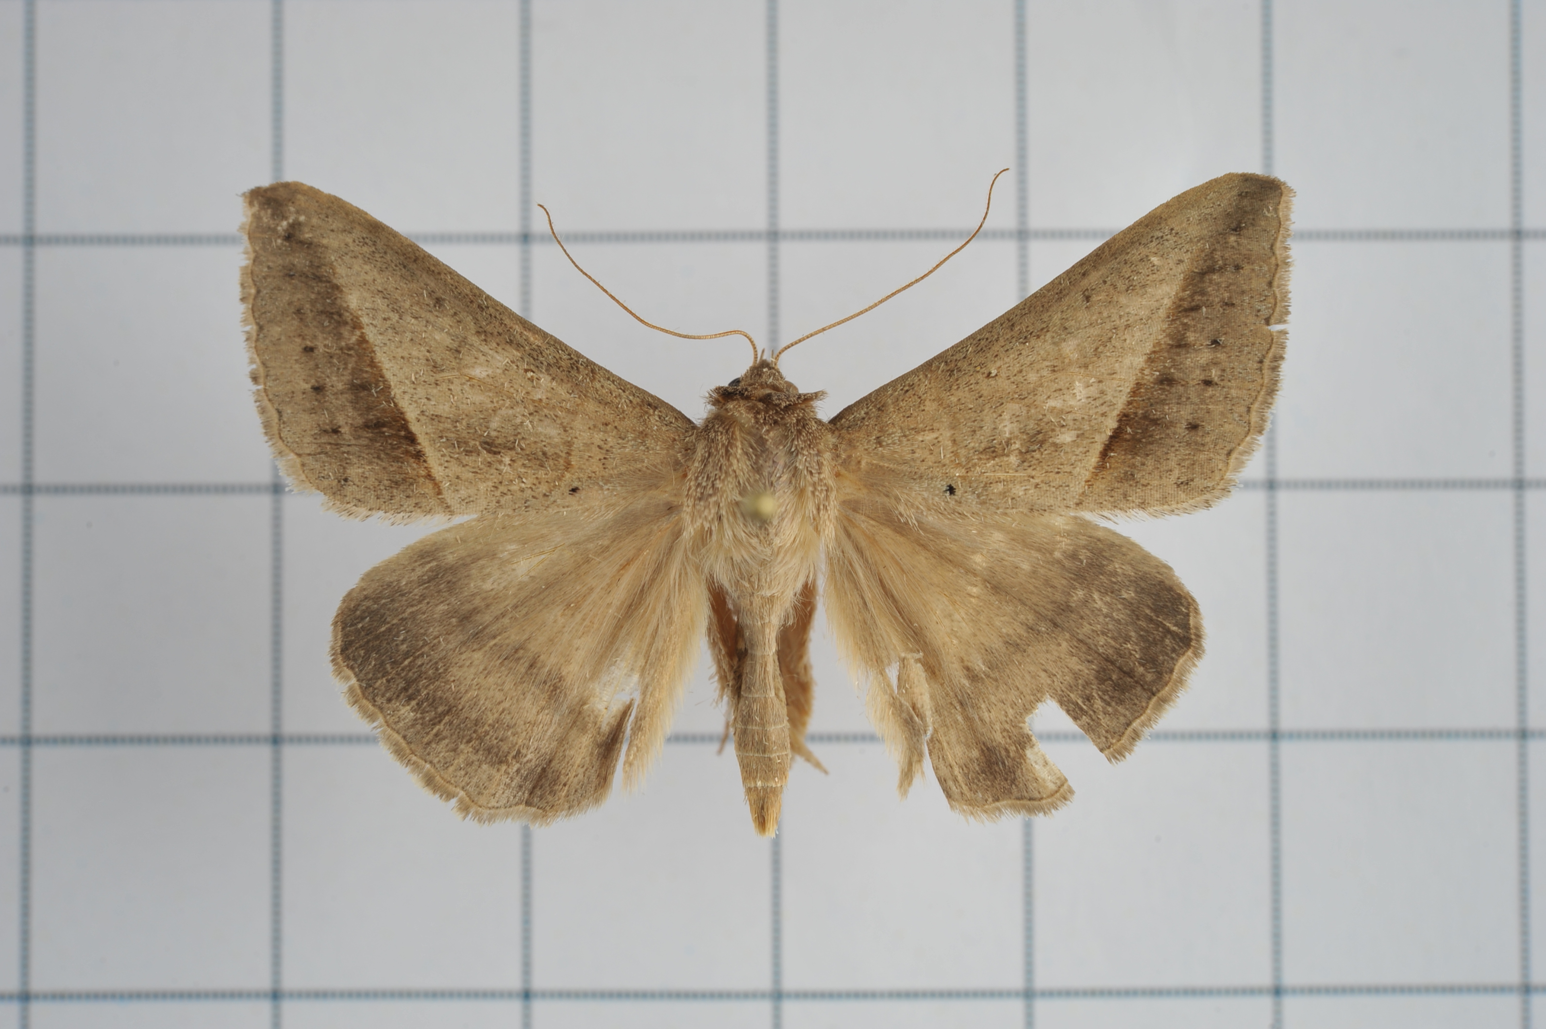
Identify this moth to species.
Mocis frugalis
